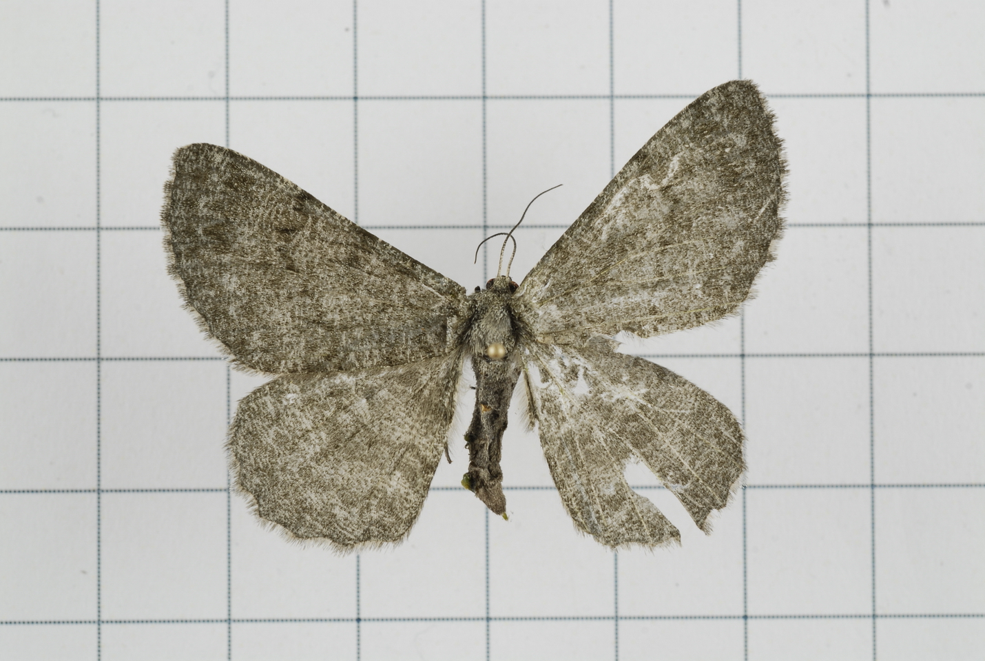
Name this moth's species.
Hypomecis monotona
